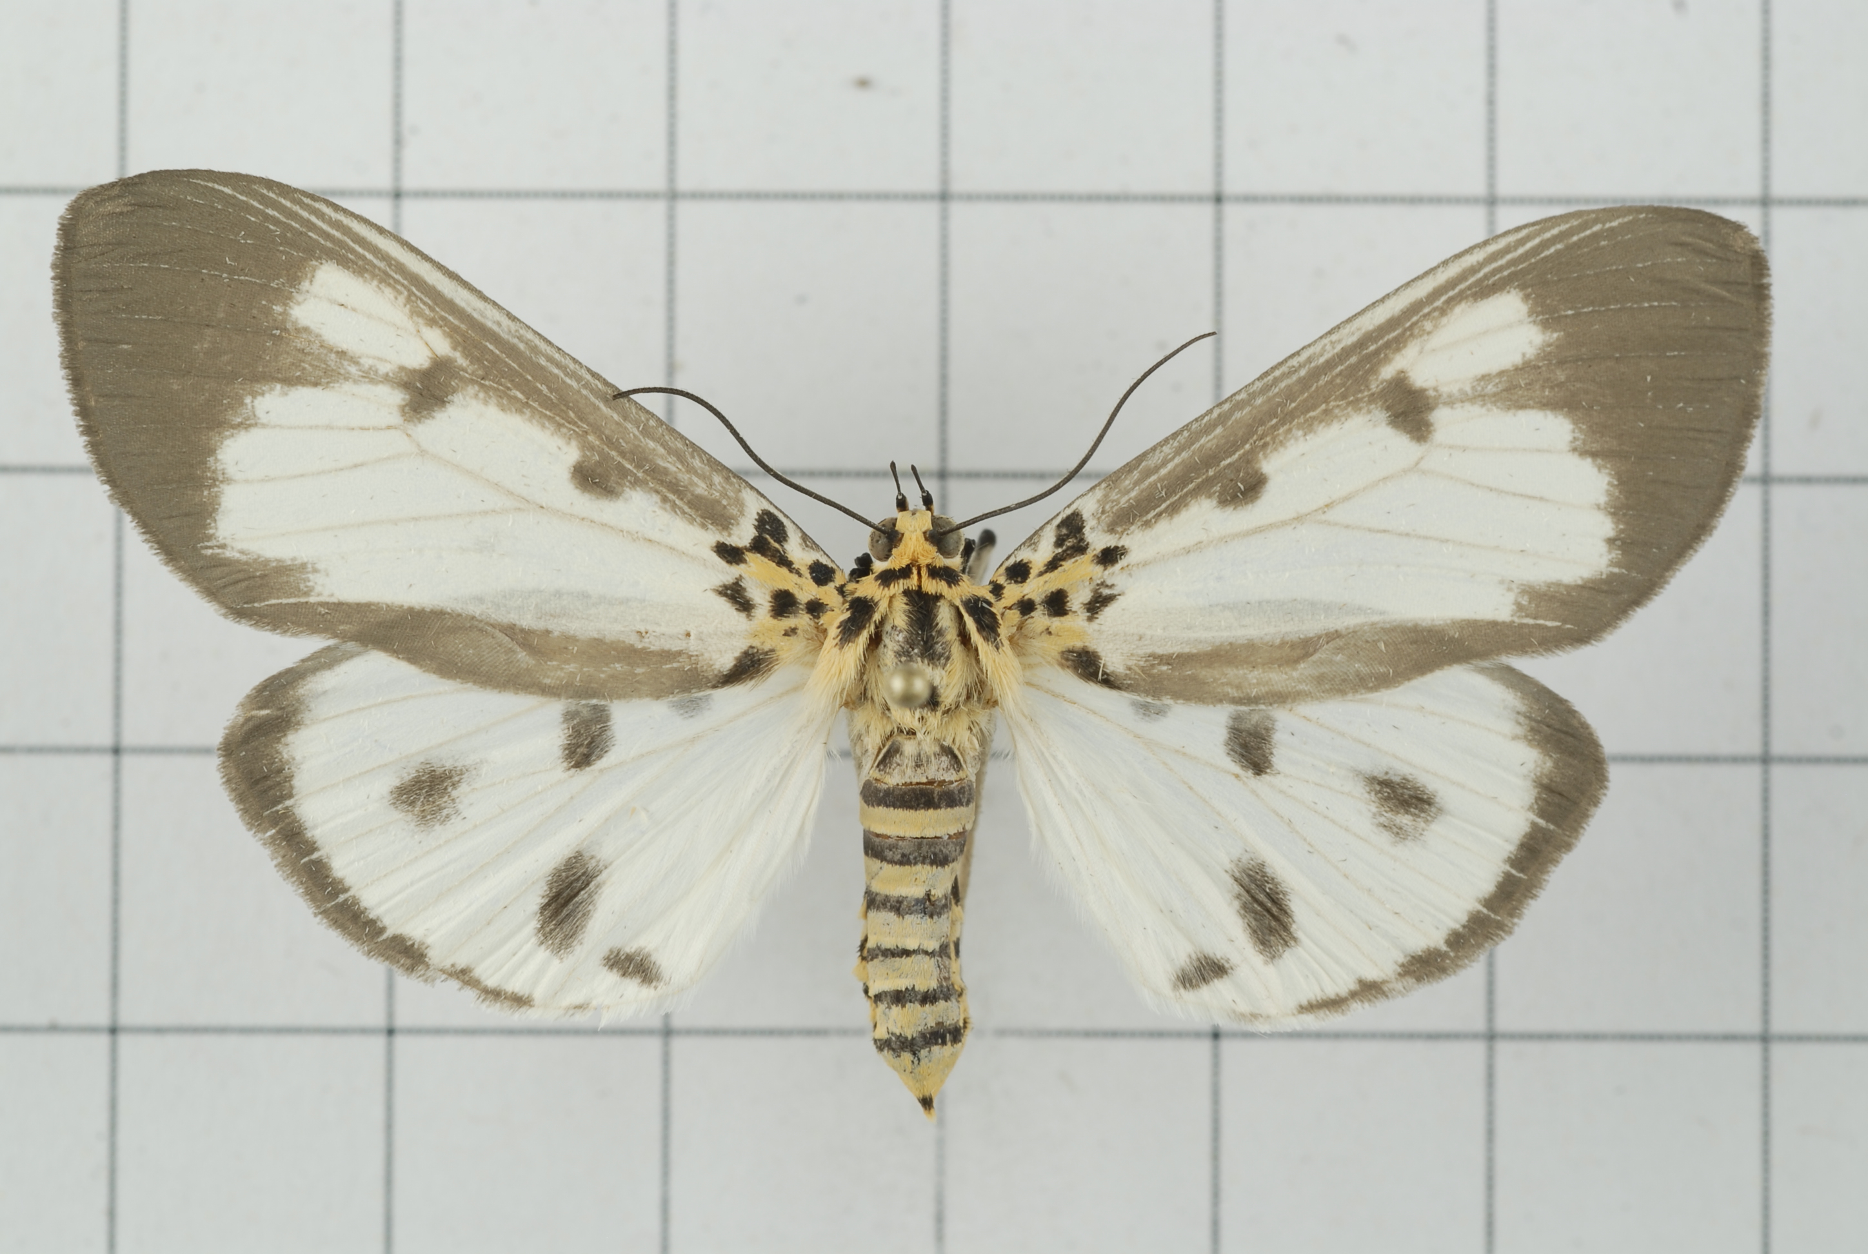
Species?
Asota plana lacteata
